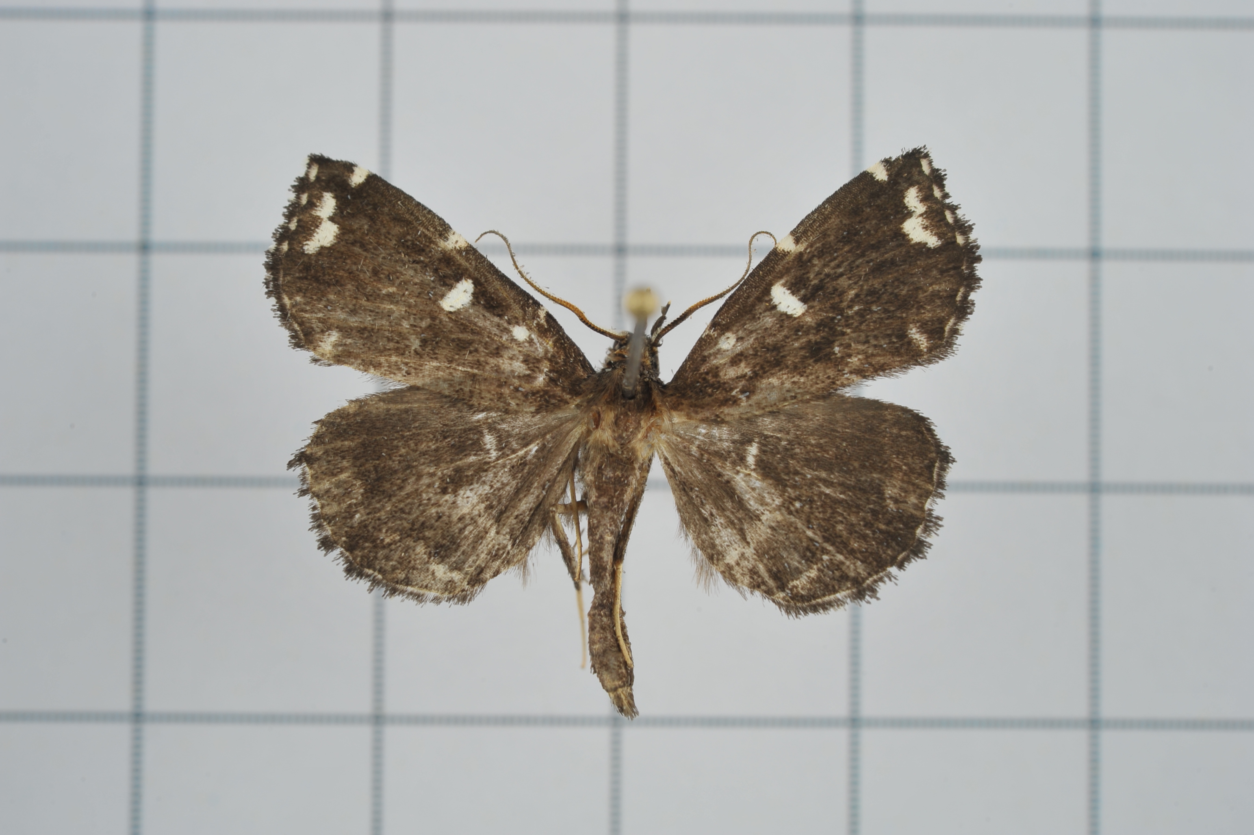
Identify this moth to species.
Adrapsa simplex
